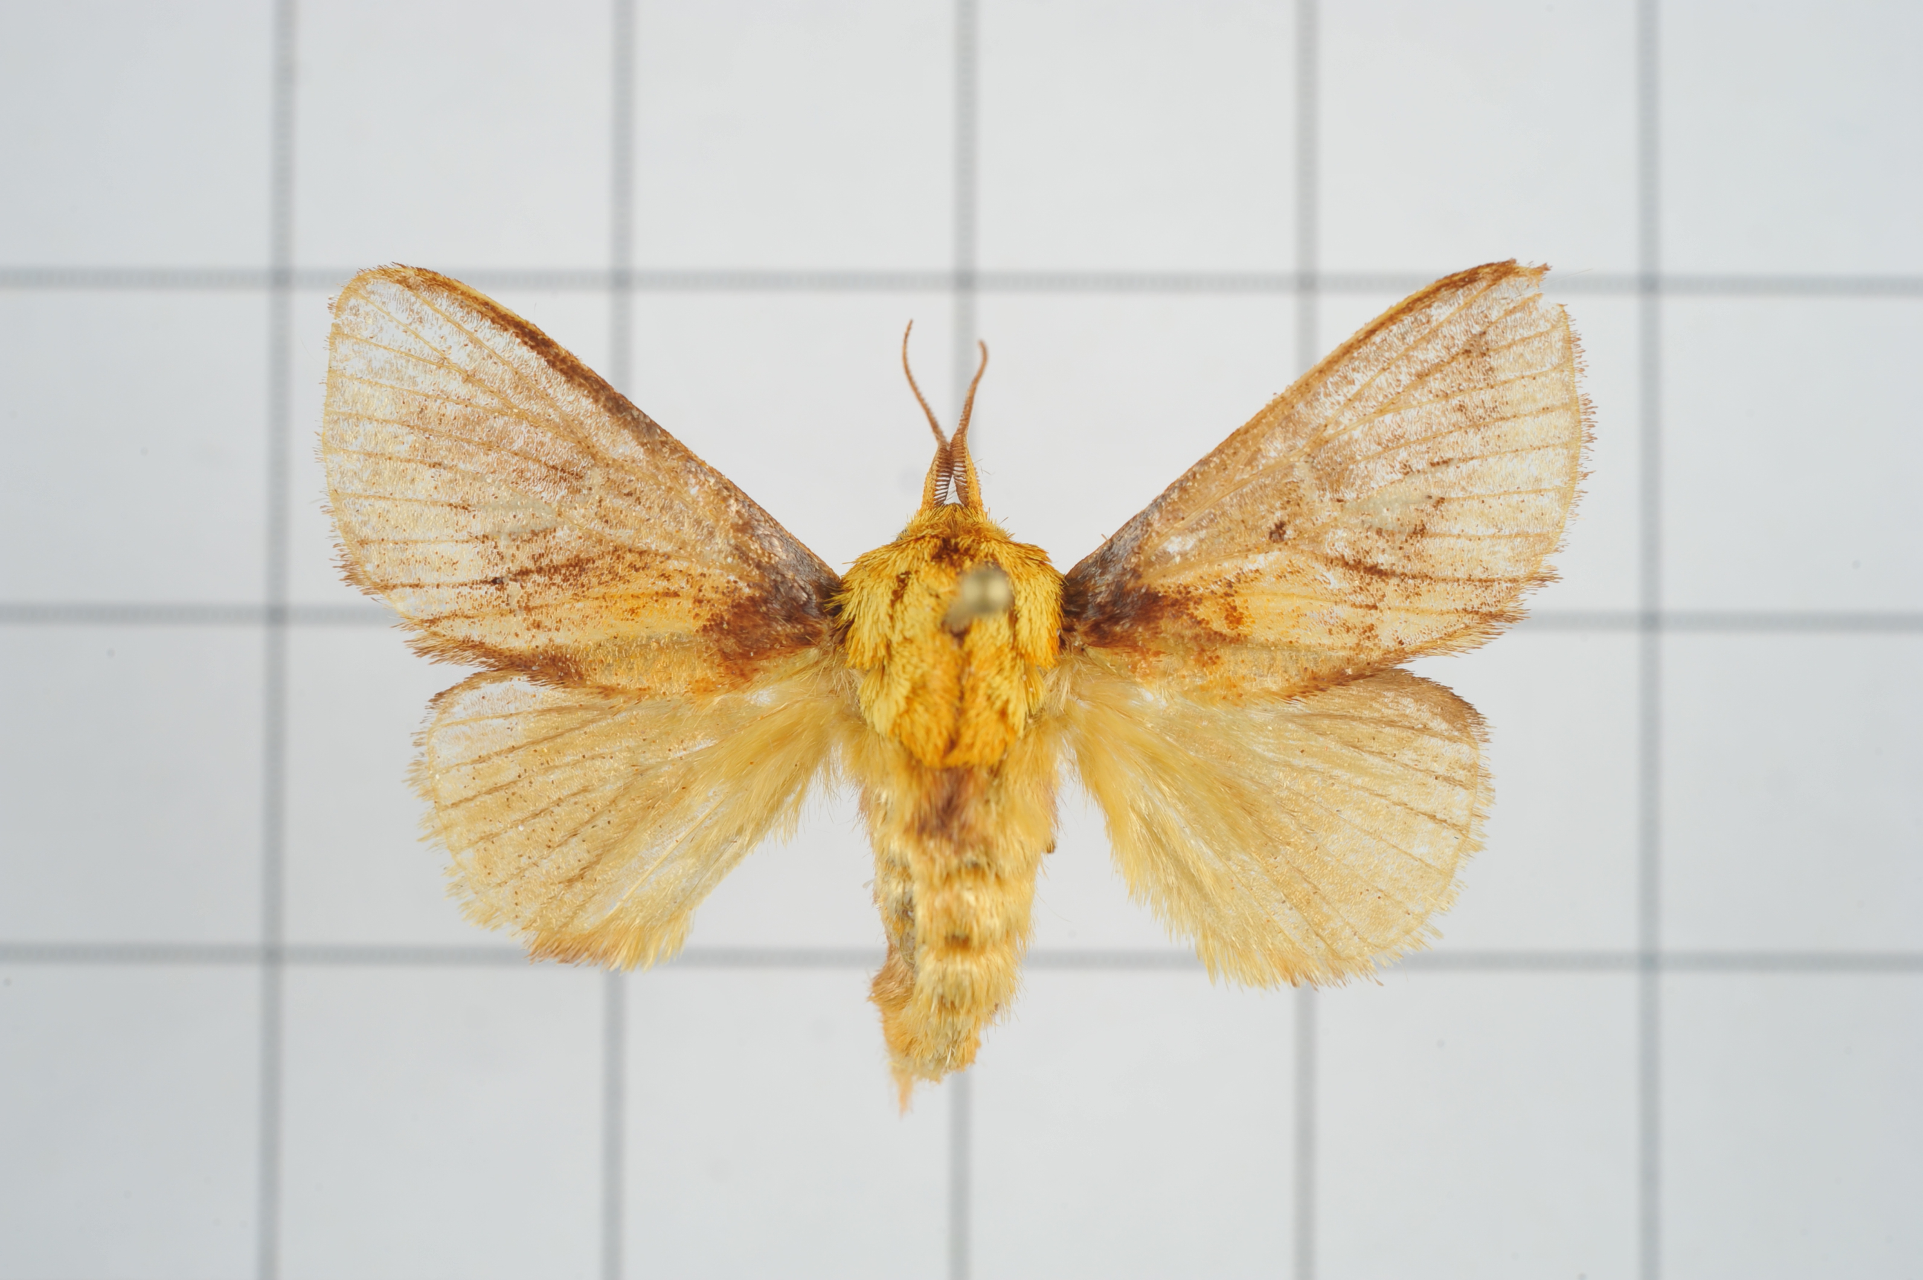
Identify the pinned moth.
Narosoideus flavidorsalis
